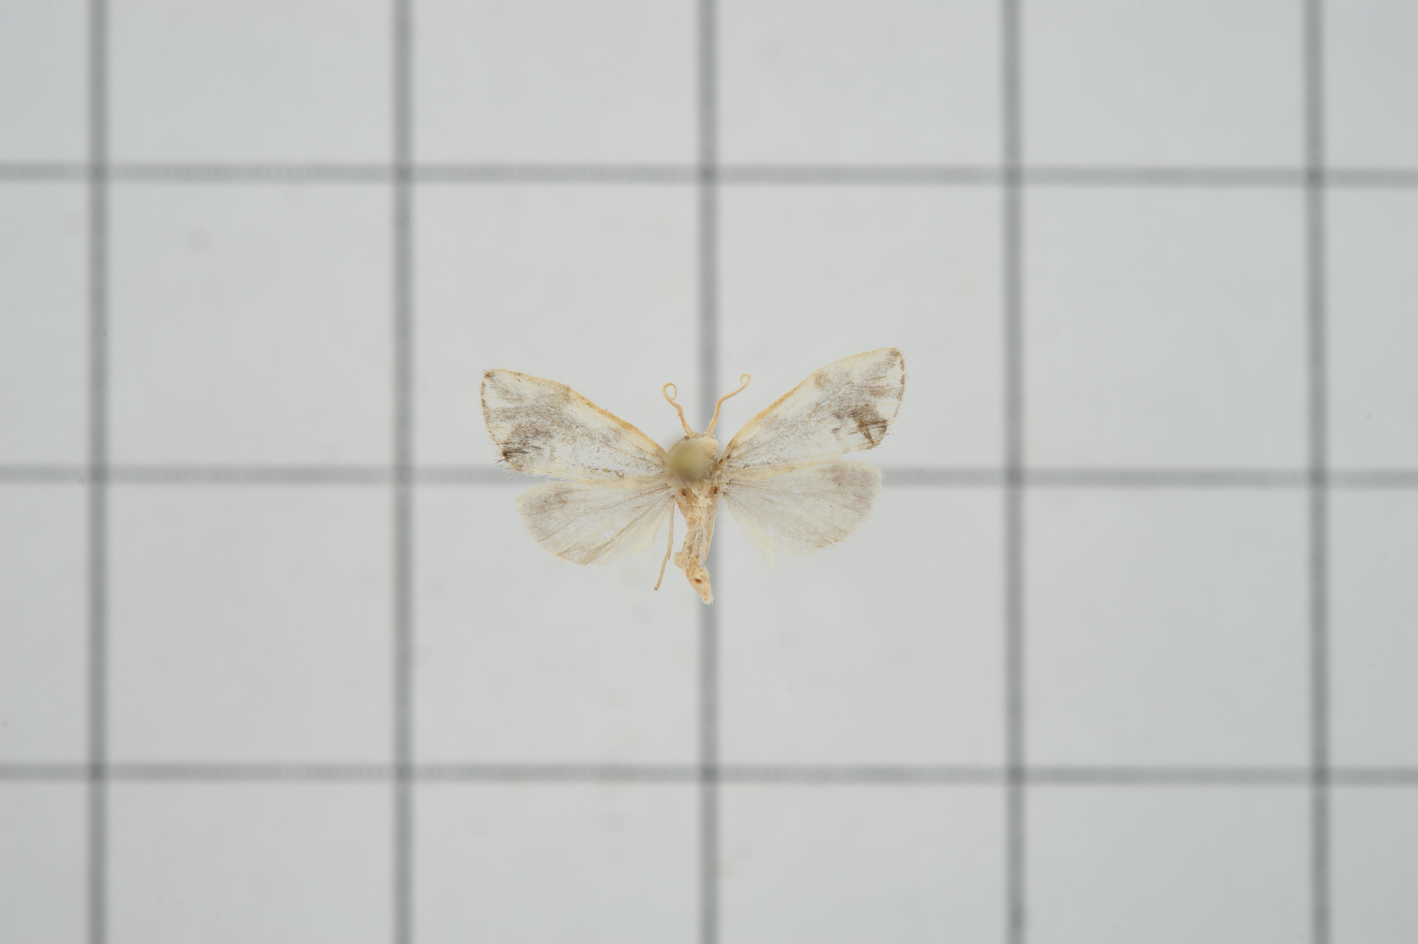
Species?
Nudaria squamifera
